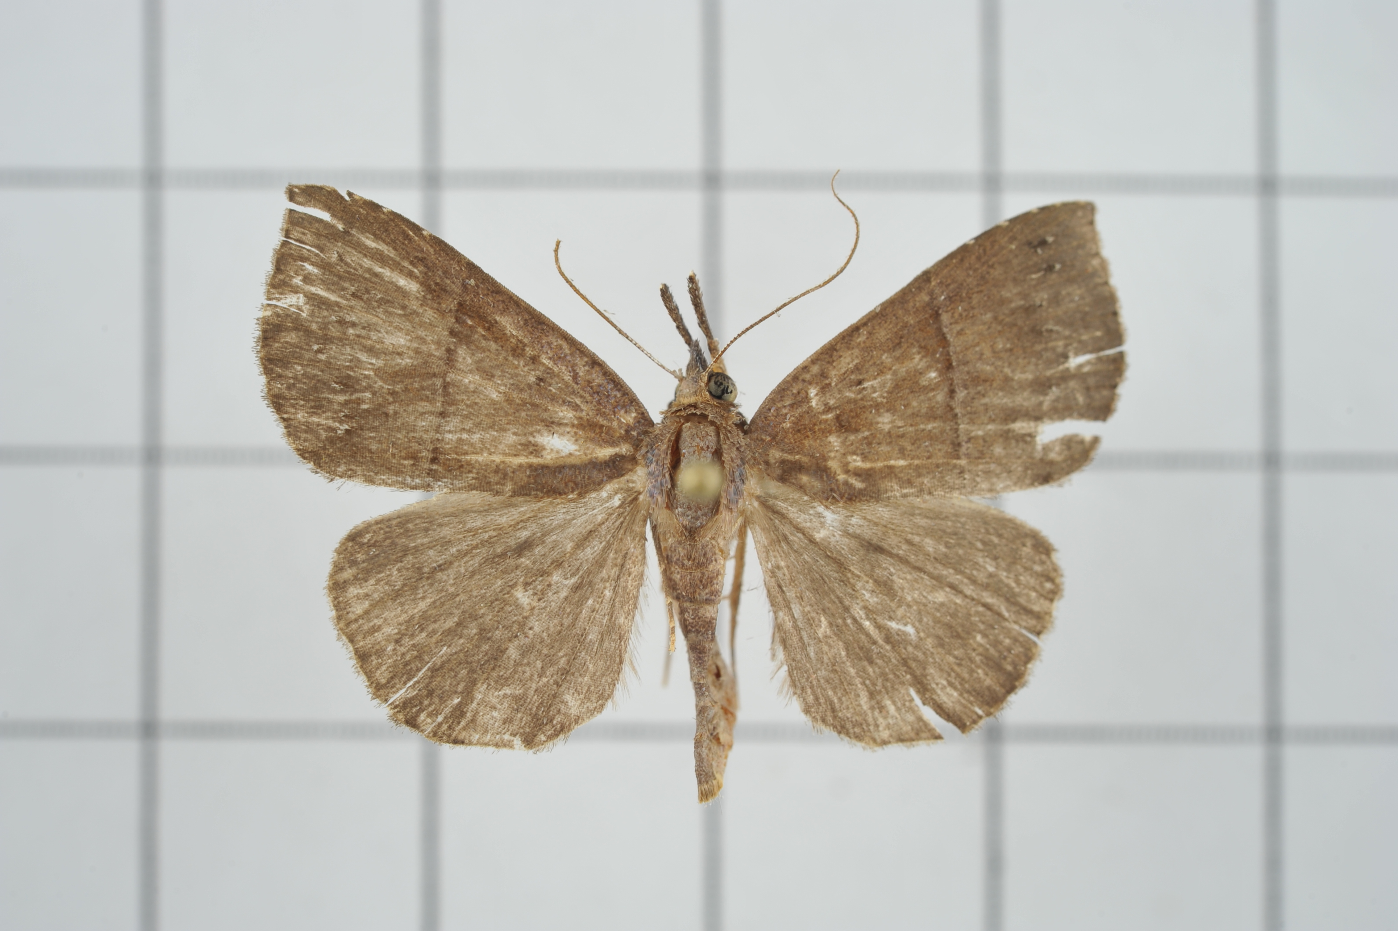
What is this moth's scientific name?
Hypena iconicalis
